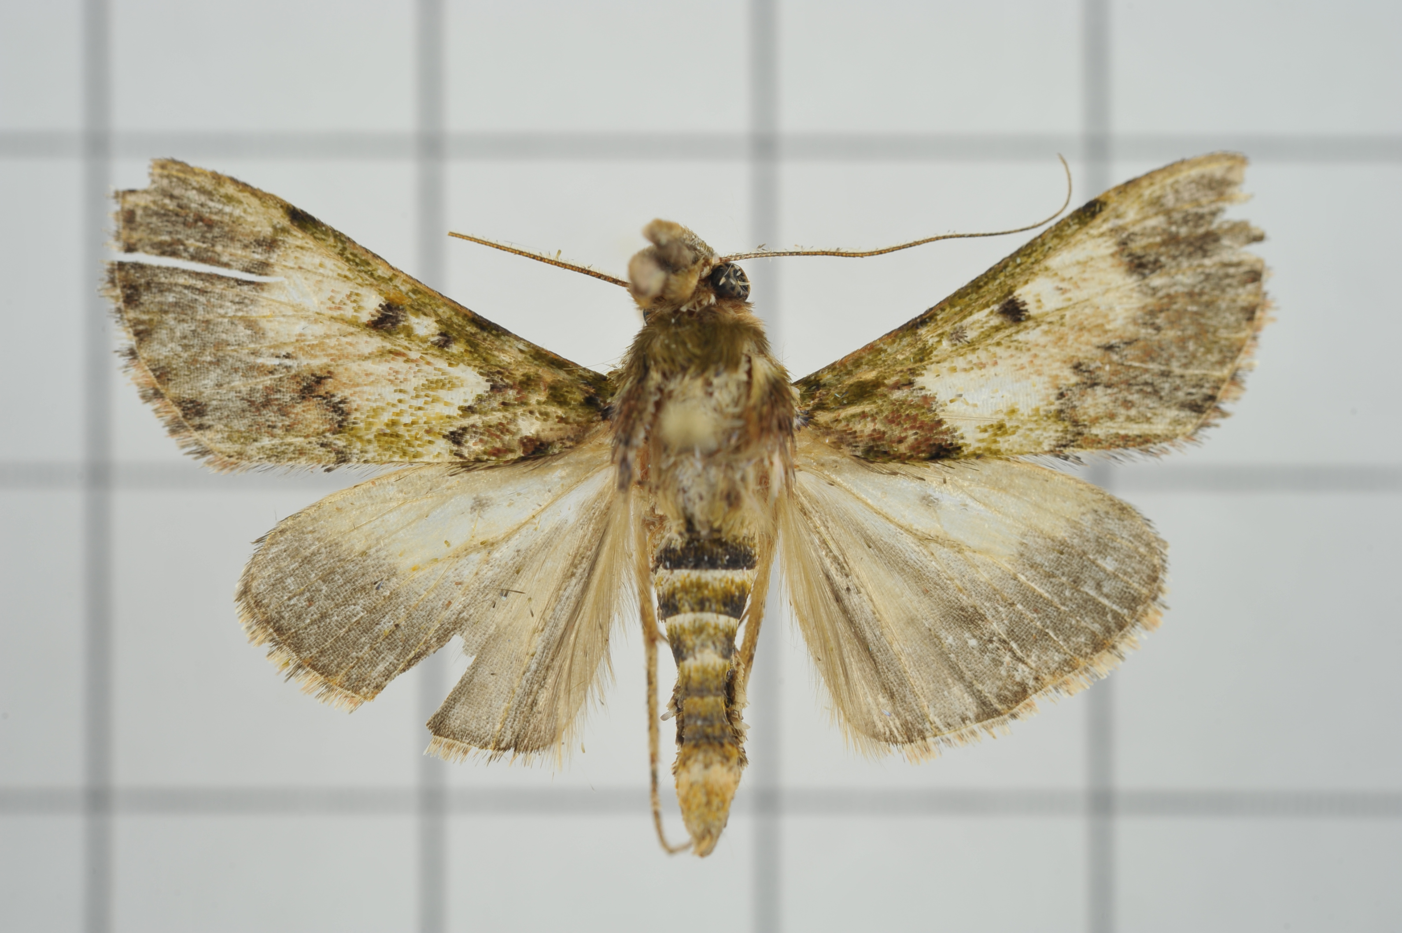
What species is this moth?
Teliphasa nubilosa
